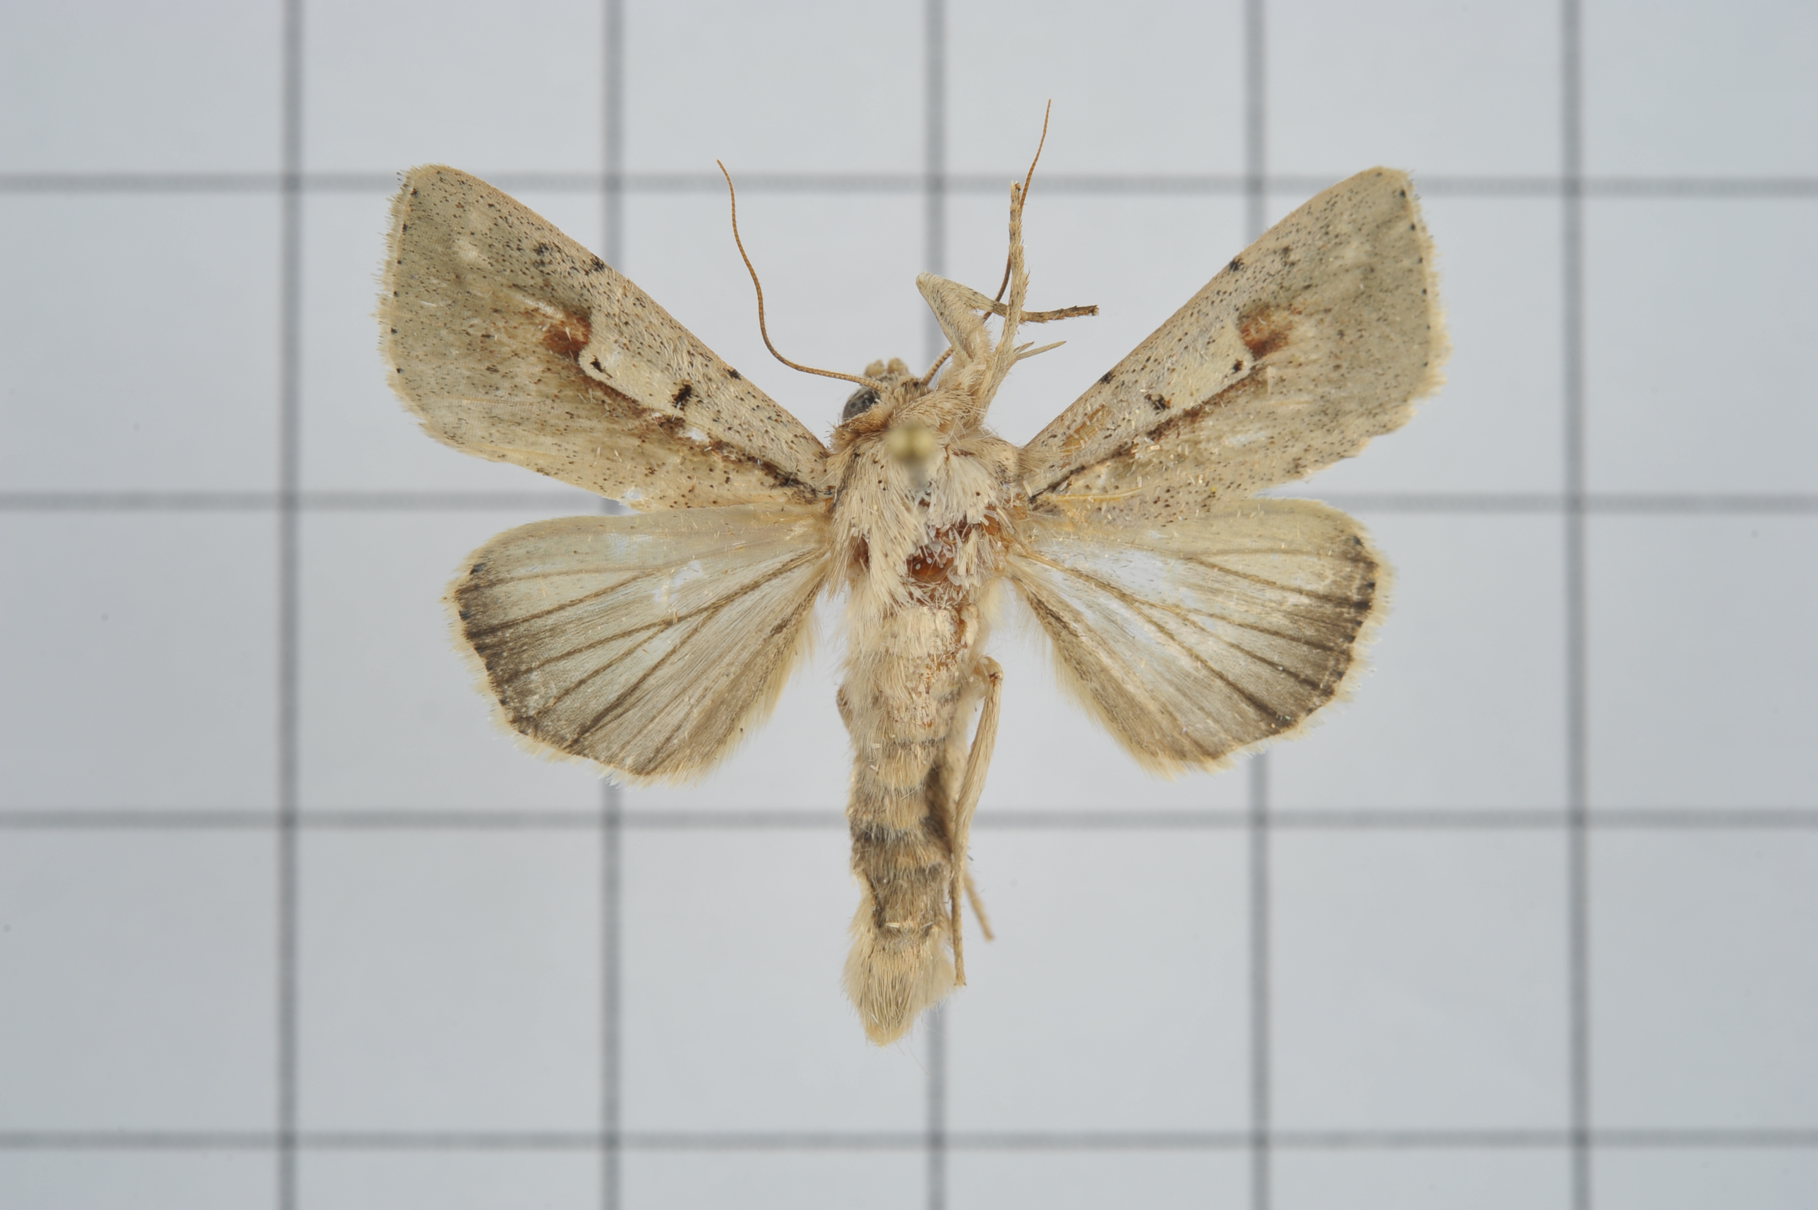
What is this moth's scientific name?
Leucania yu
